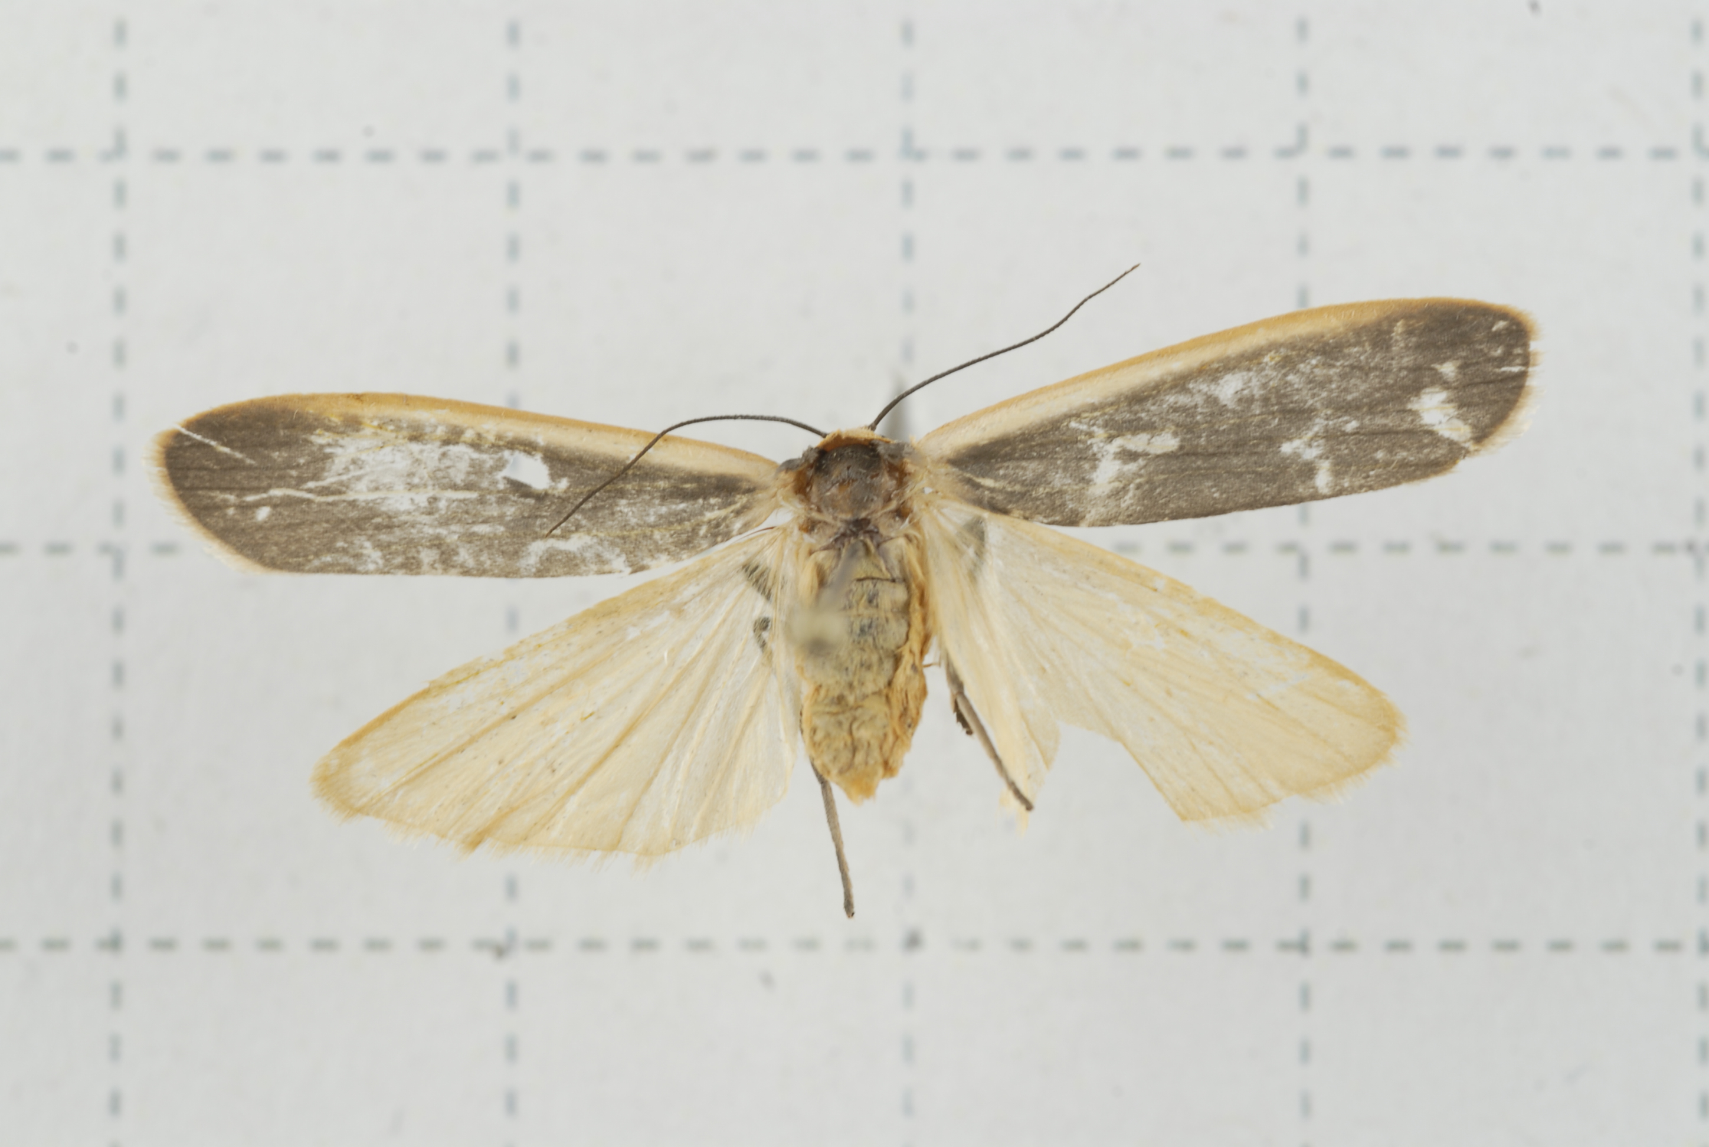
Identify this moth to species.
Brunia antica
